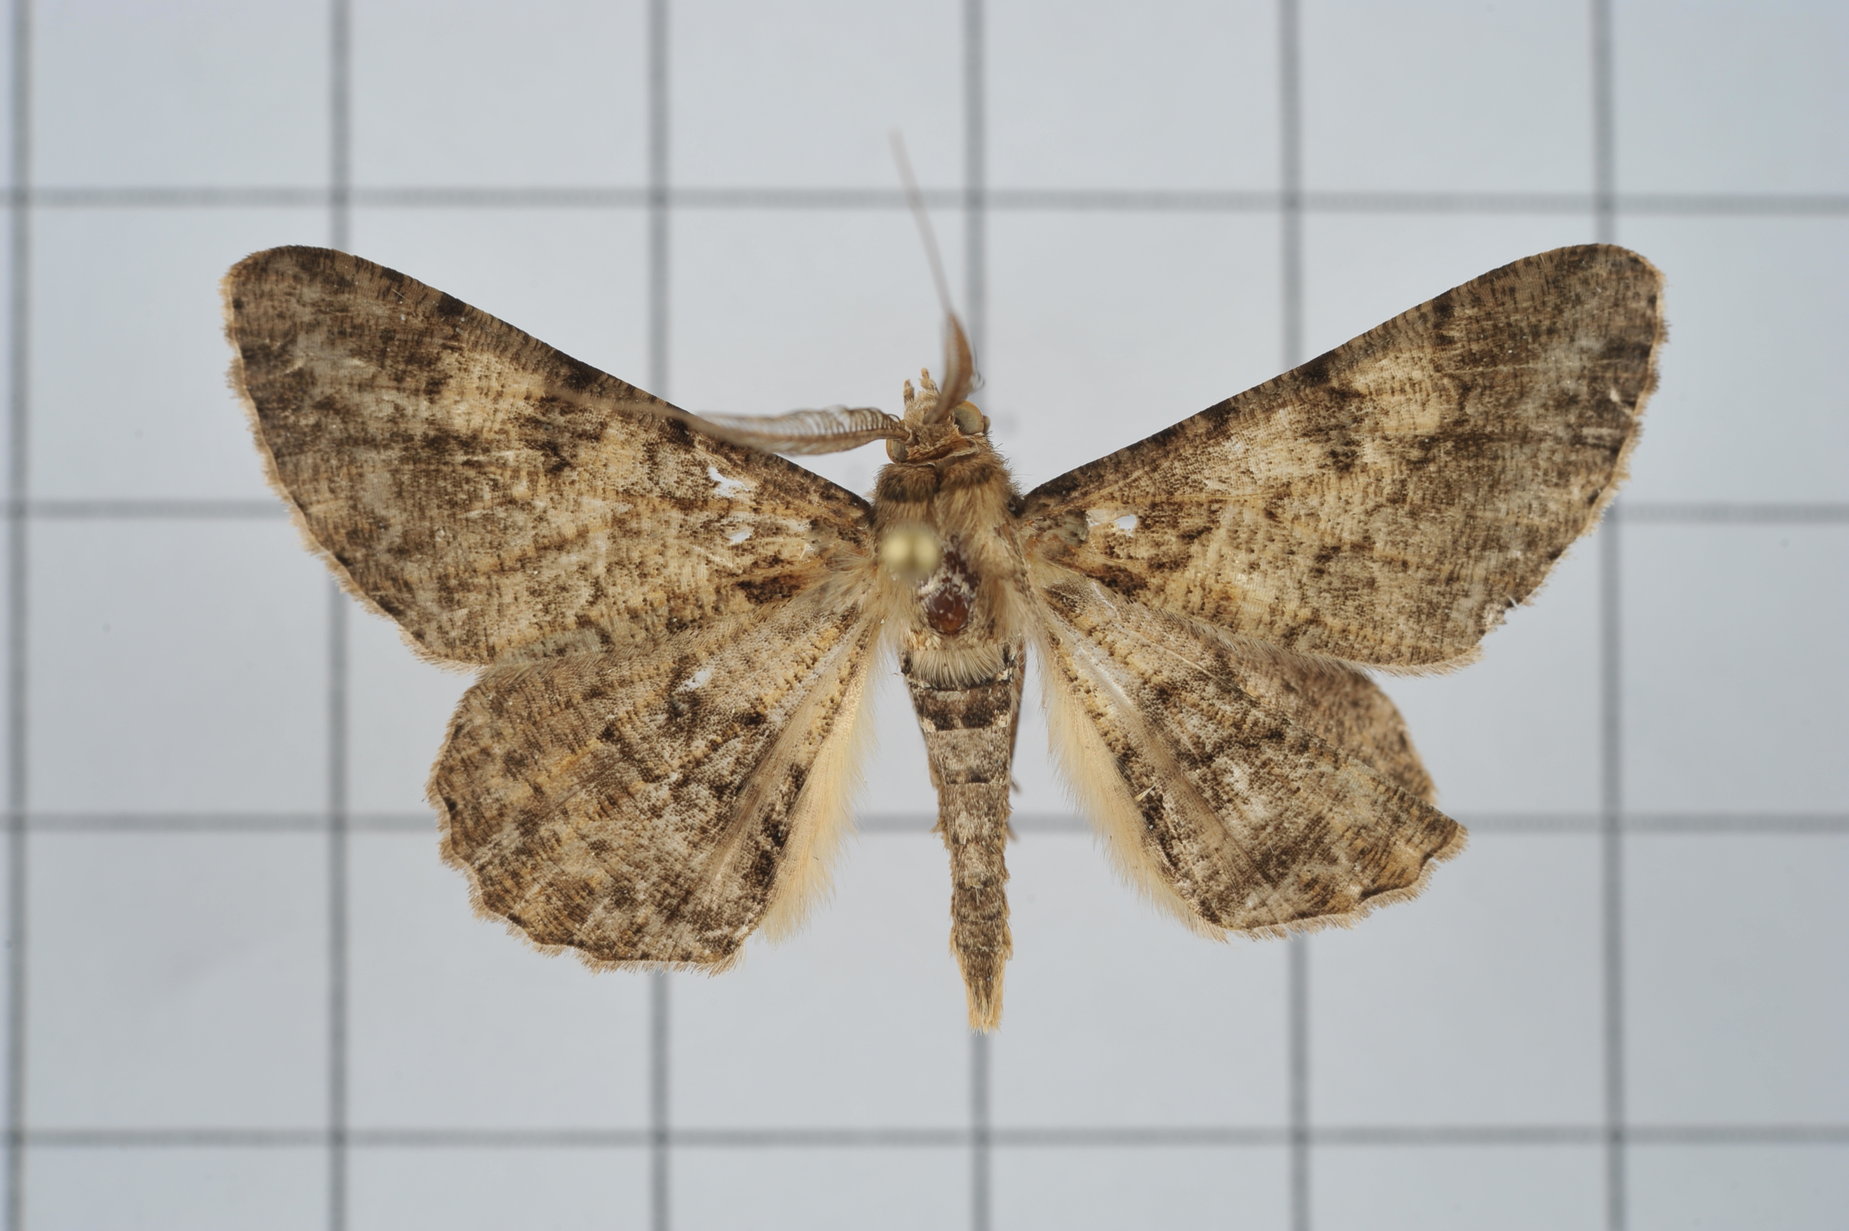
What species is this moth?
Cleora alienaria
